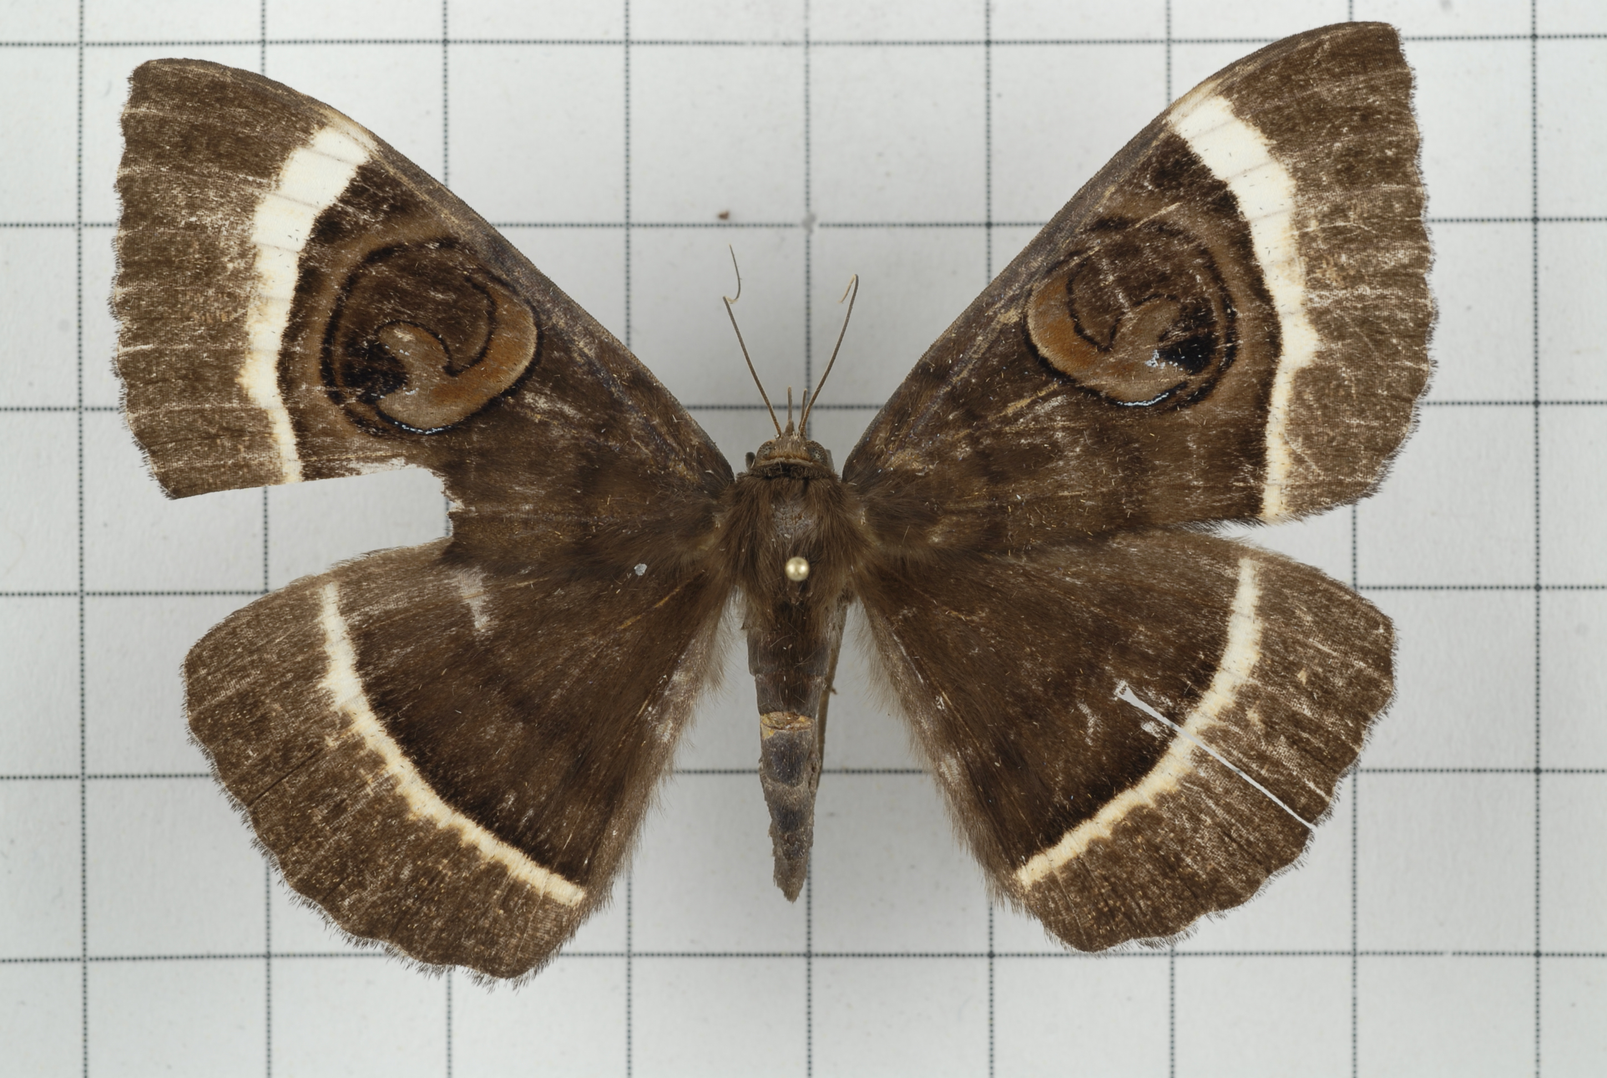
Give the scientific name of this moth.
Erebus gemmans
